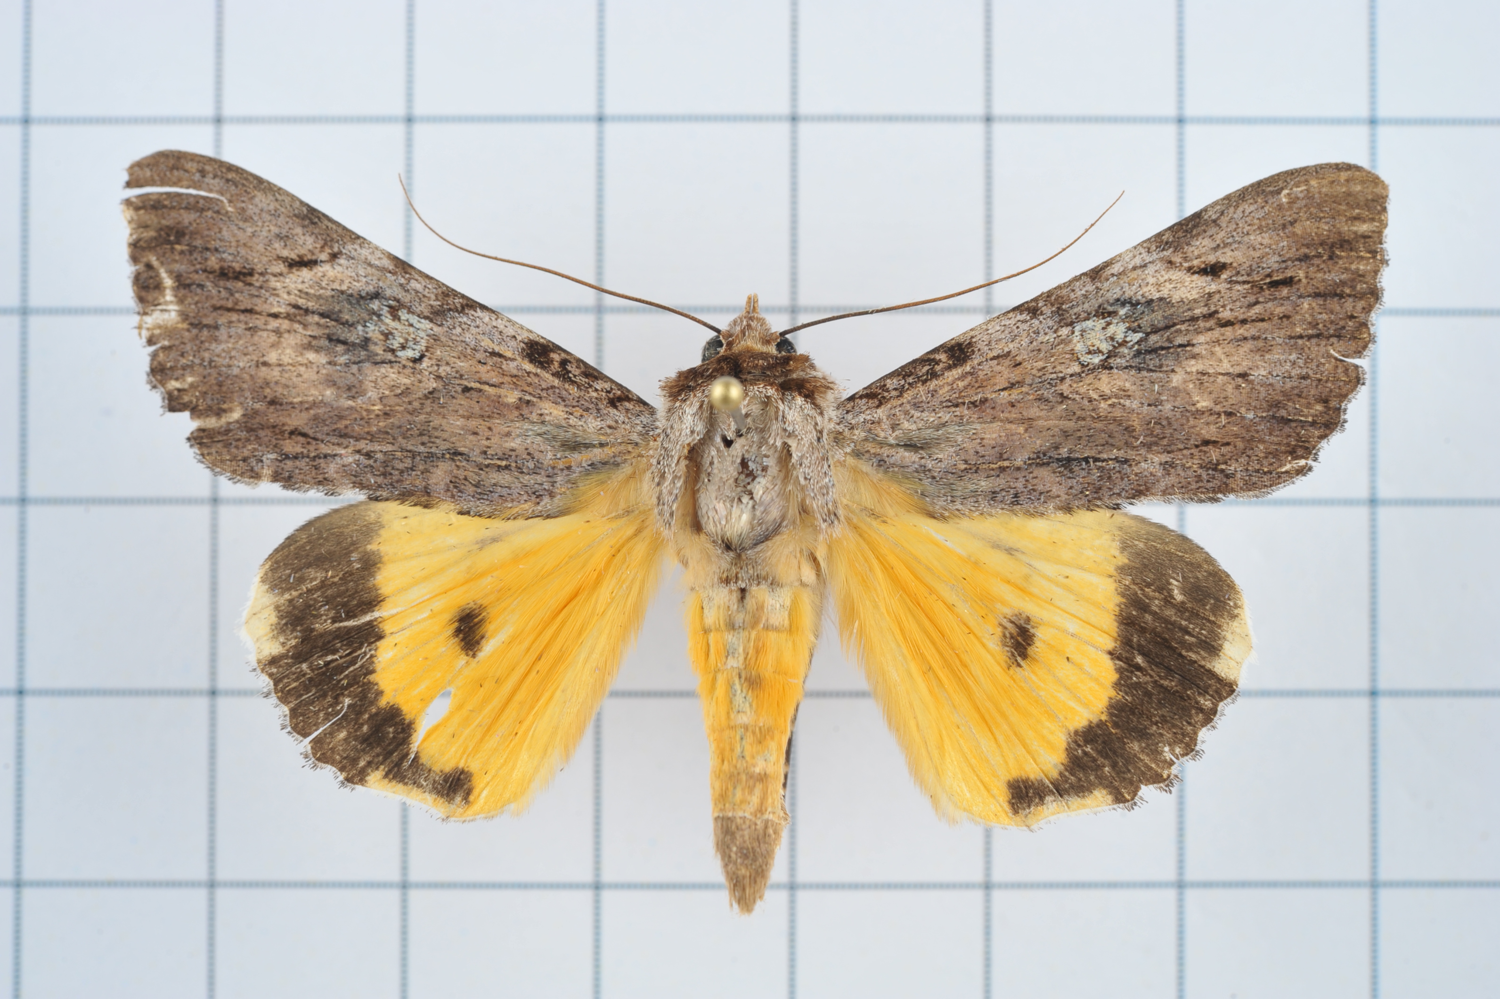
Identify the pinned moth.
Paracatocala macula macula
